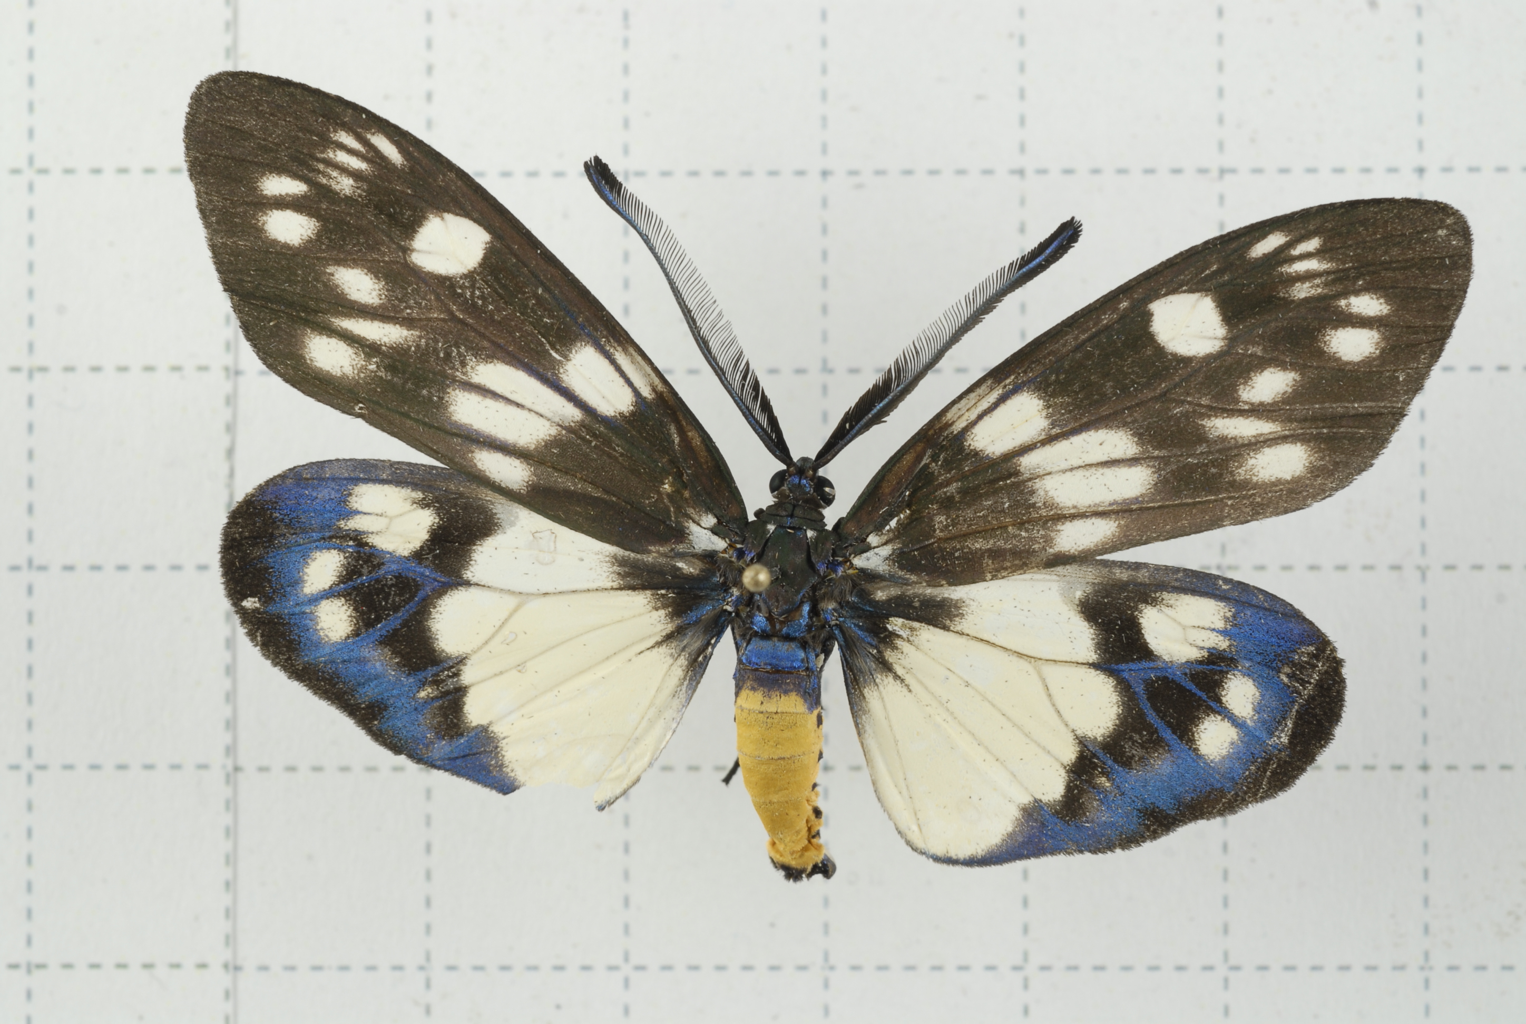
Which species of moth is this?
Eterusia aedea formosana
